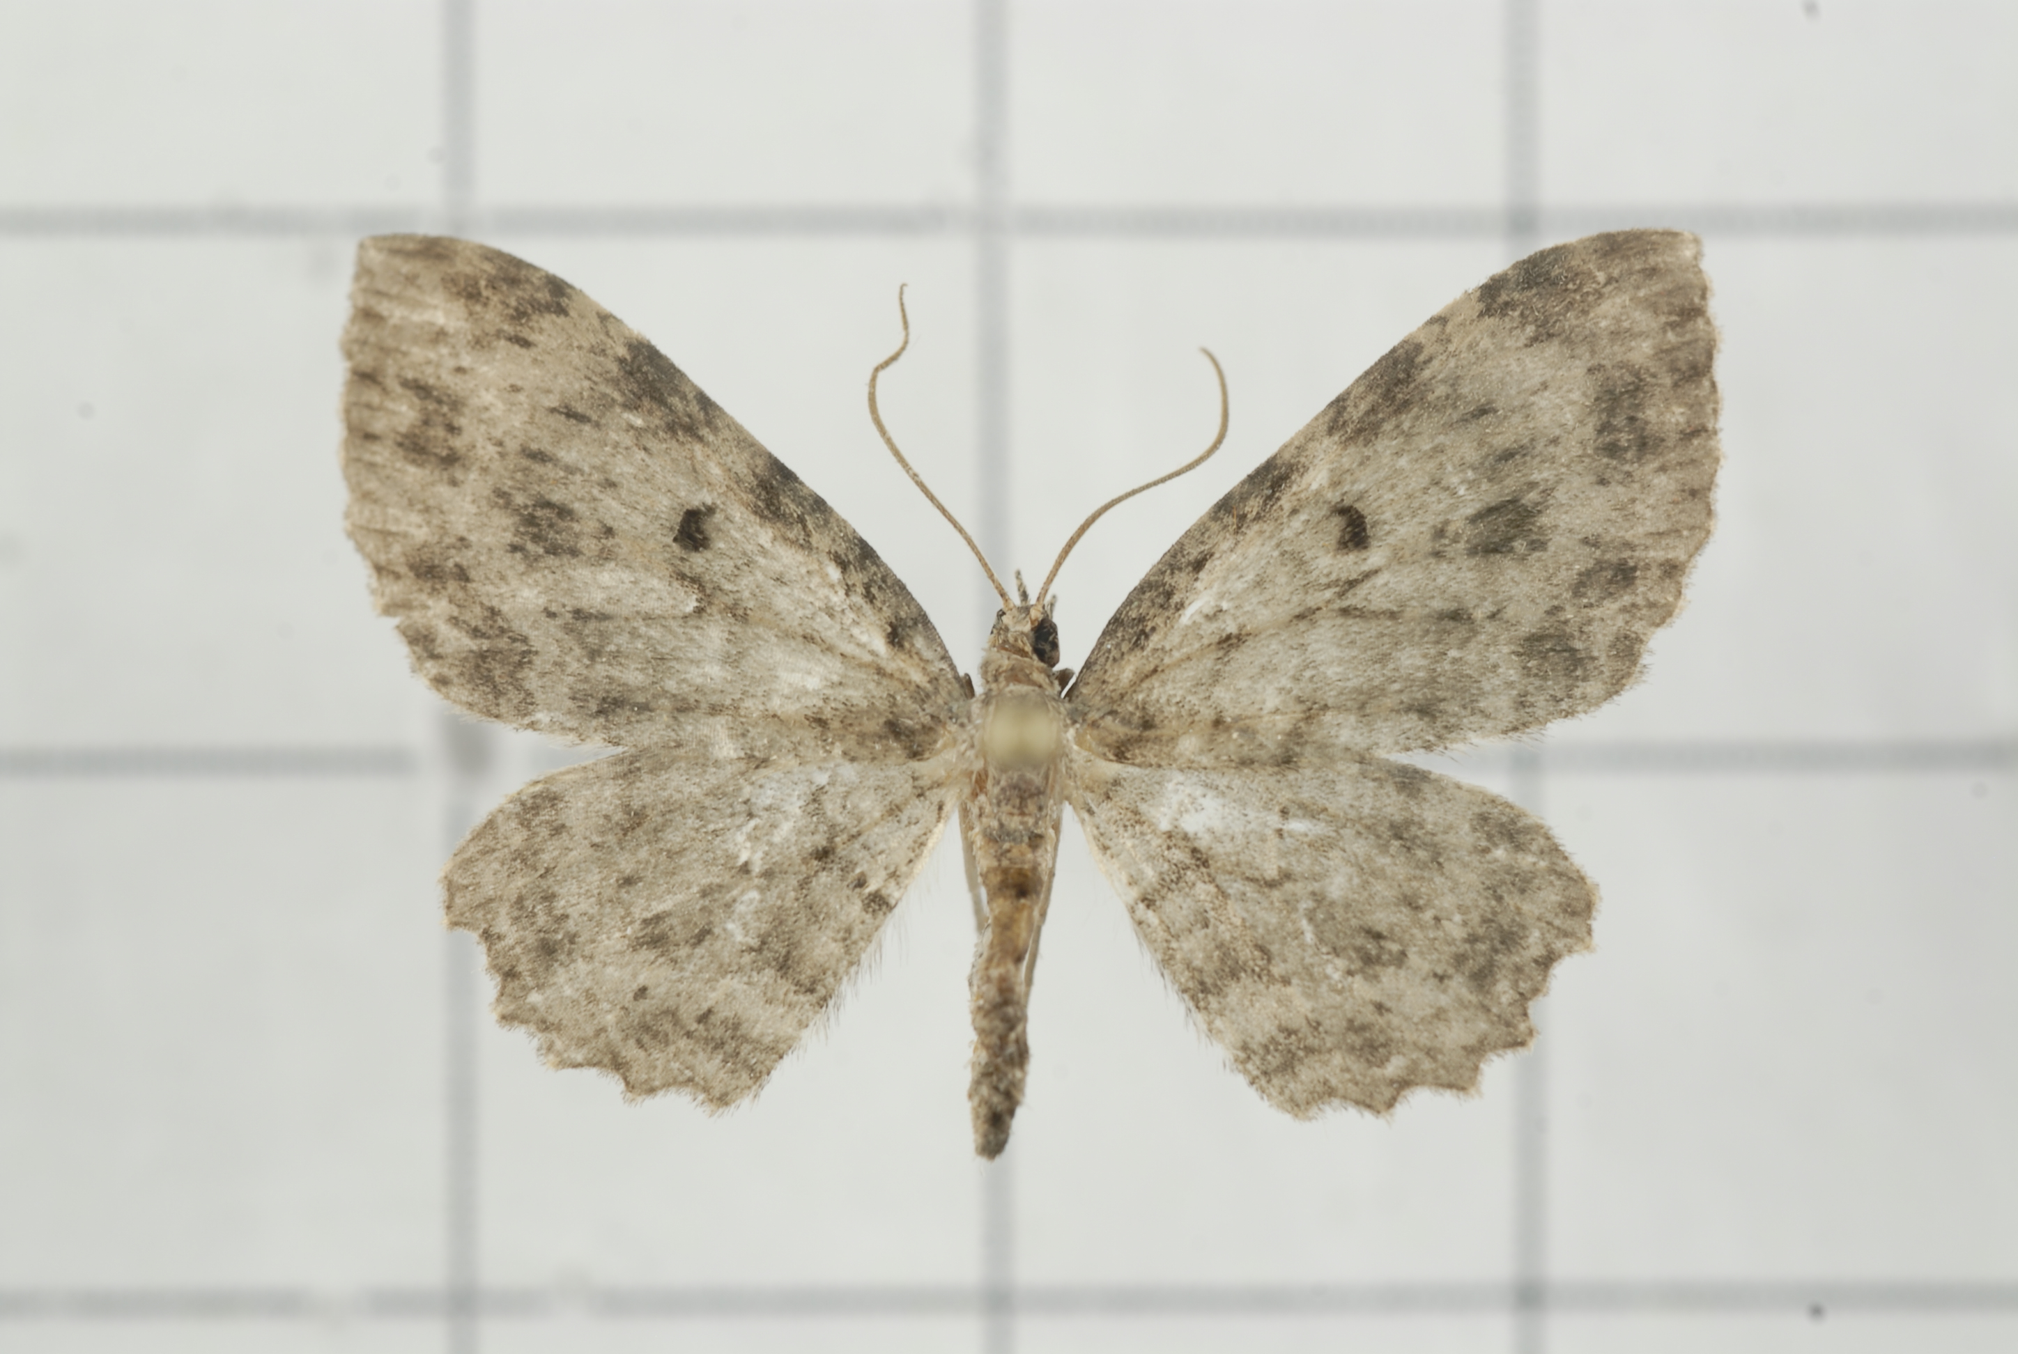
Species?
Collix ghosha ghosha
